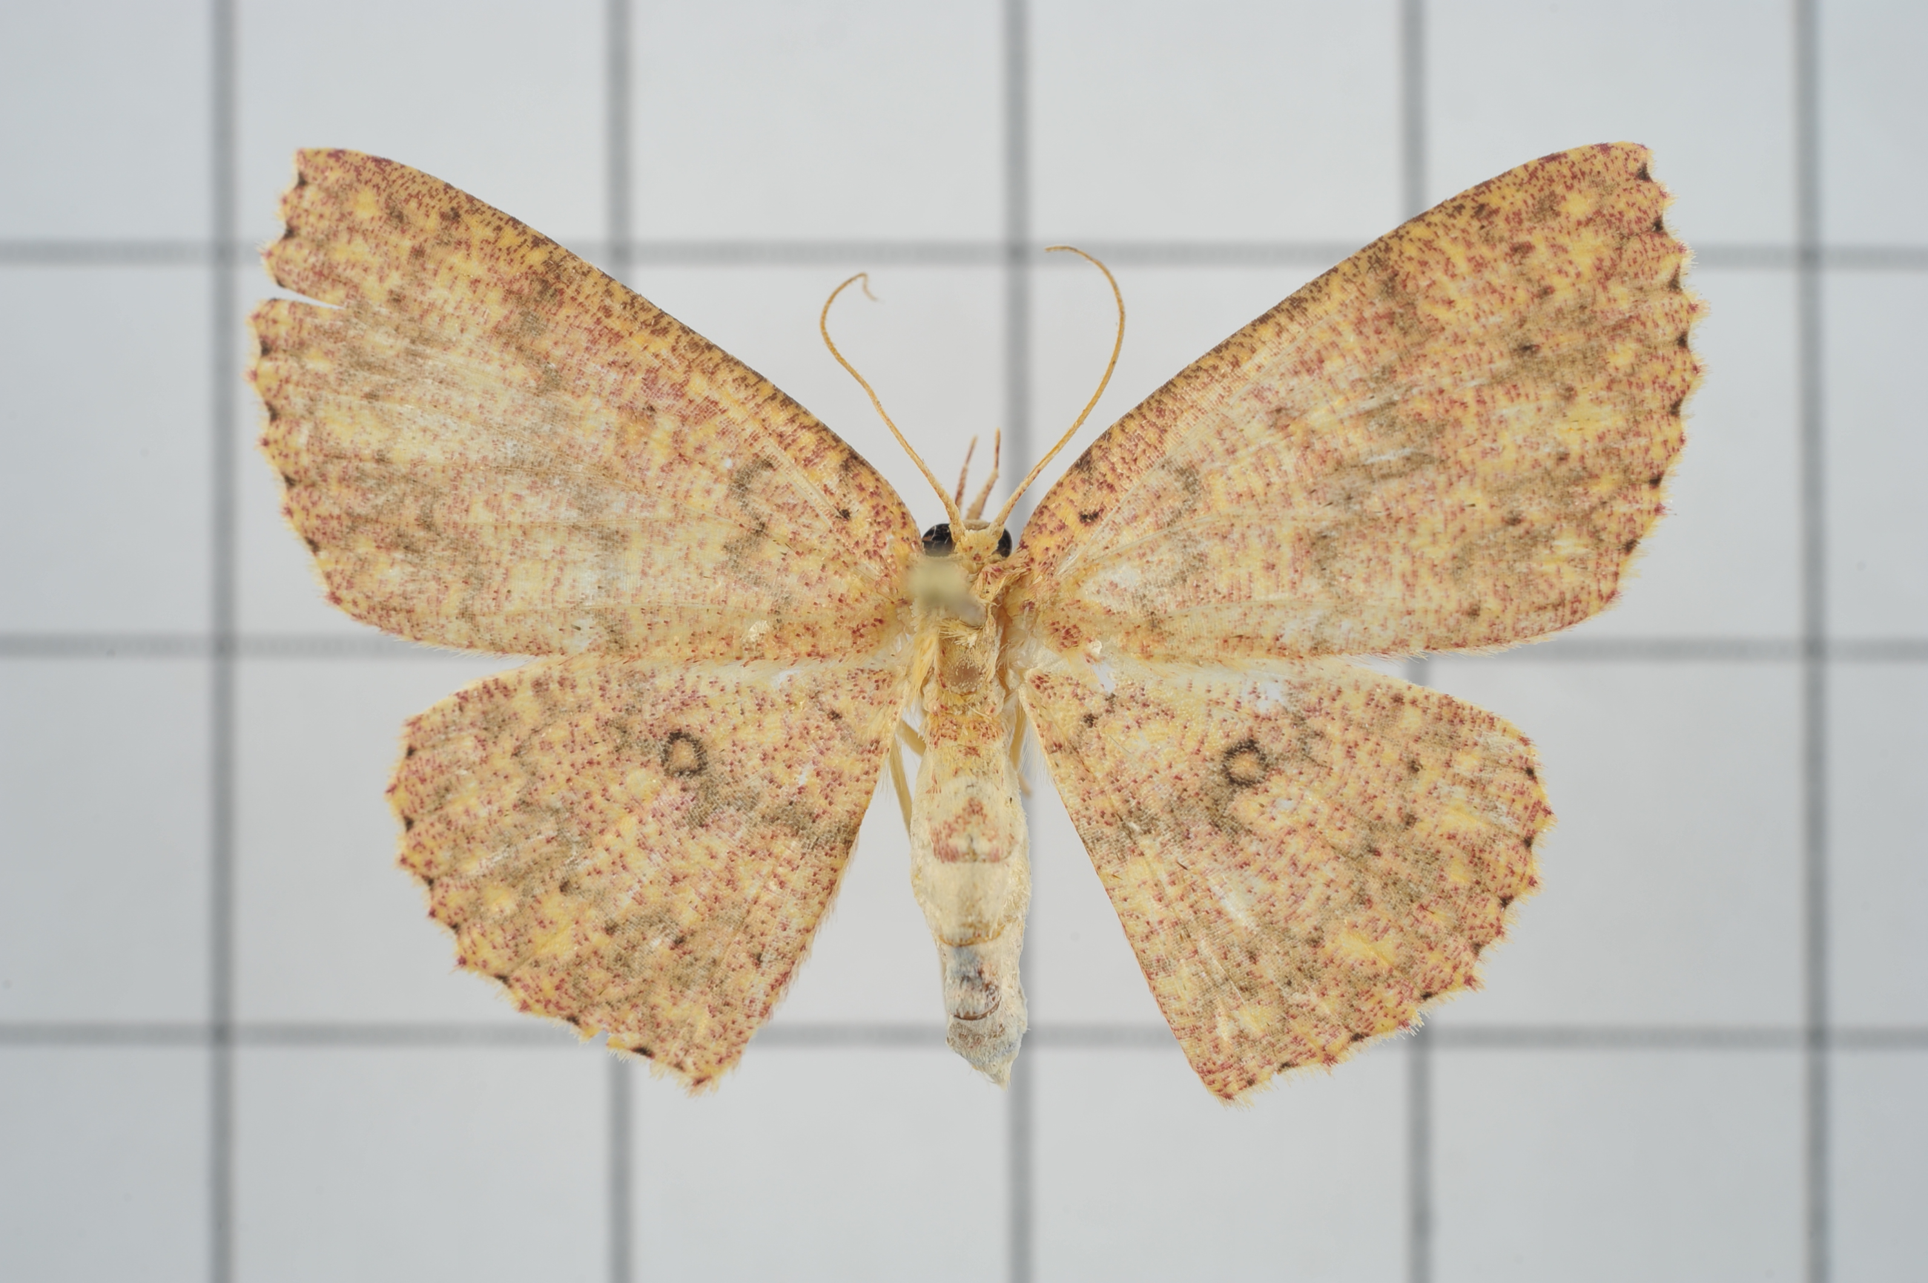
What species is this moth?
Cyclophora effeminata
